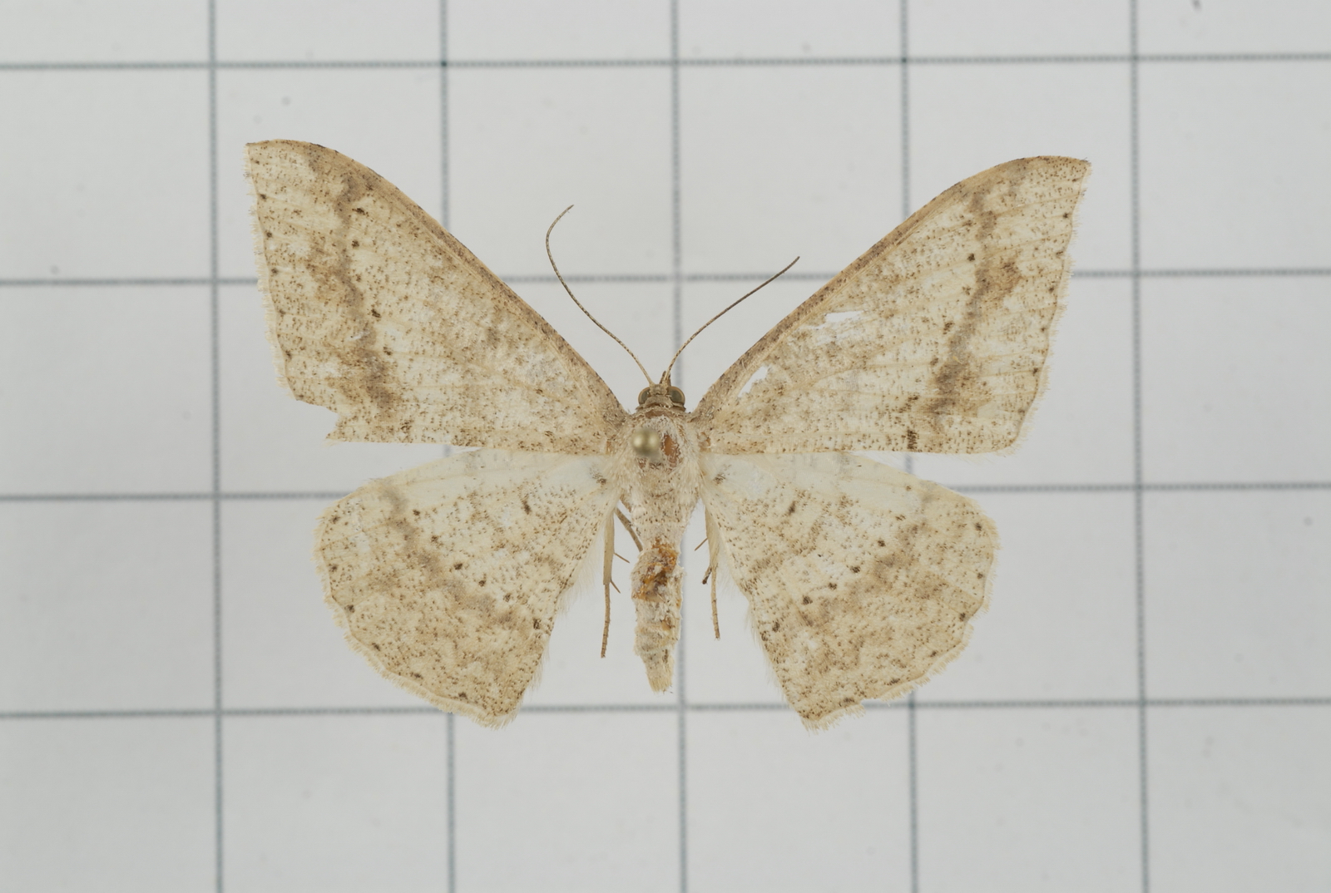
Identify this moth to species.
Luxiaria mitorrhaphes
